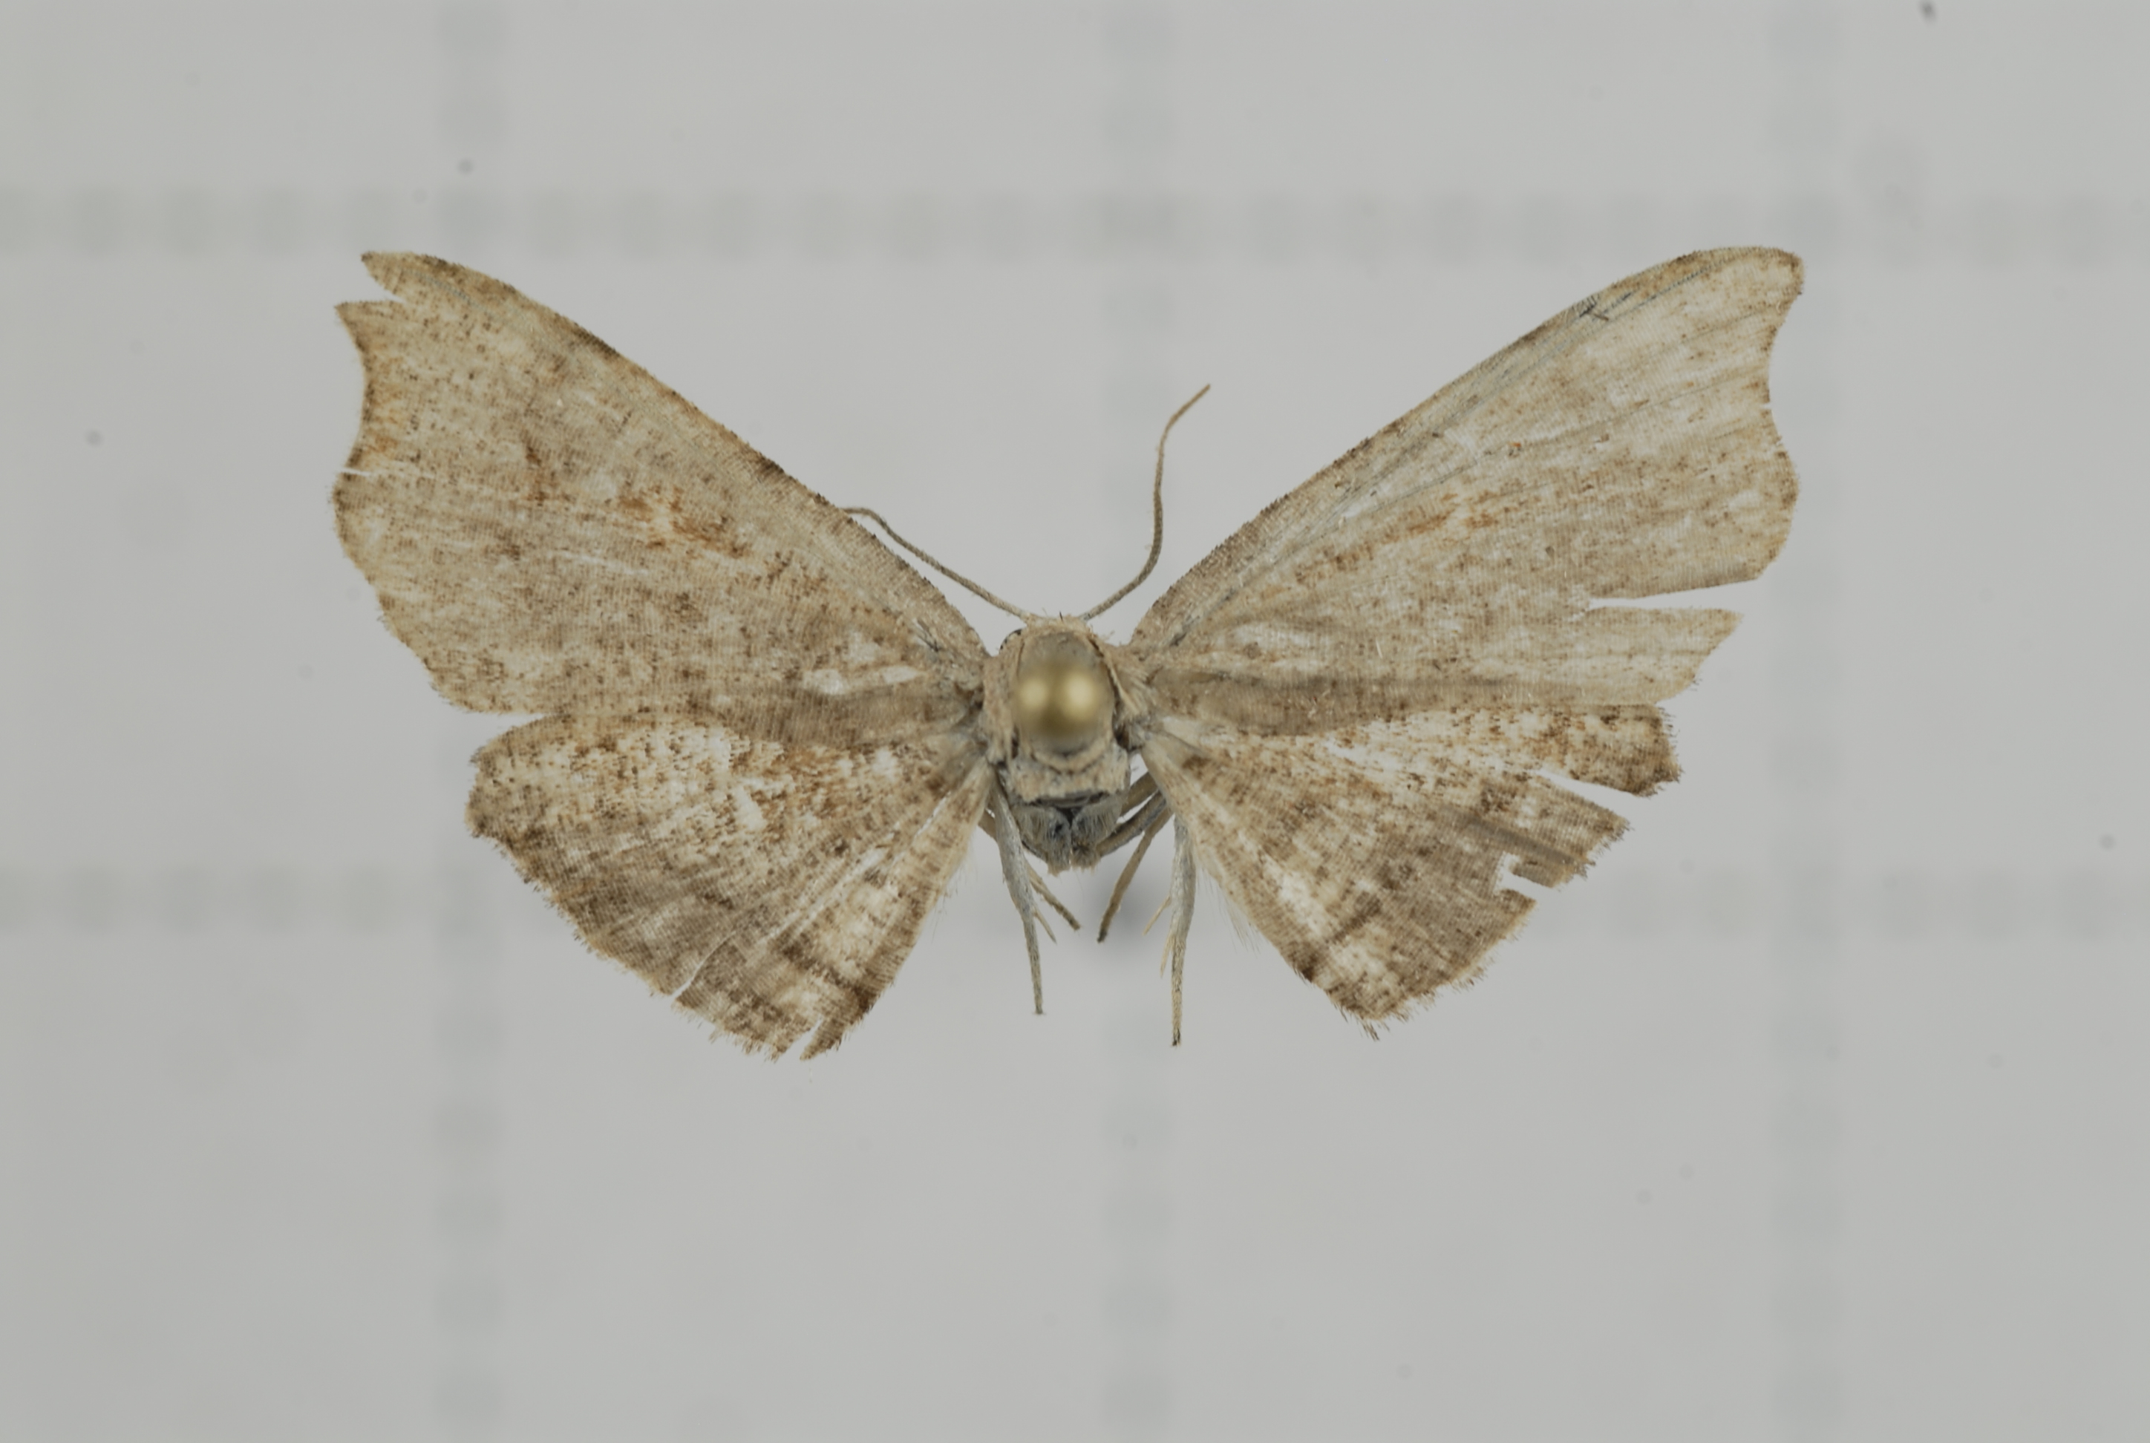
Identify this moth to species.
Chundana emarginata
